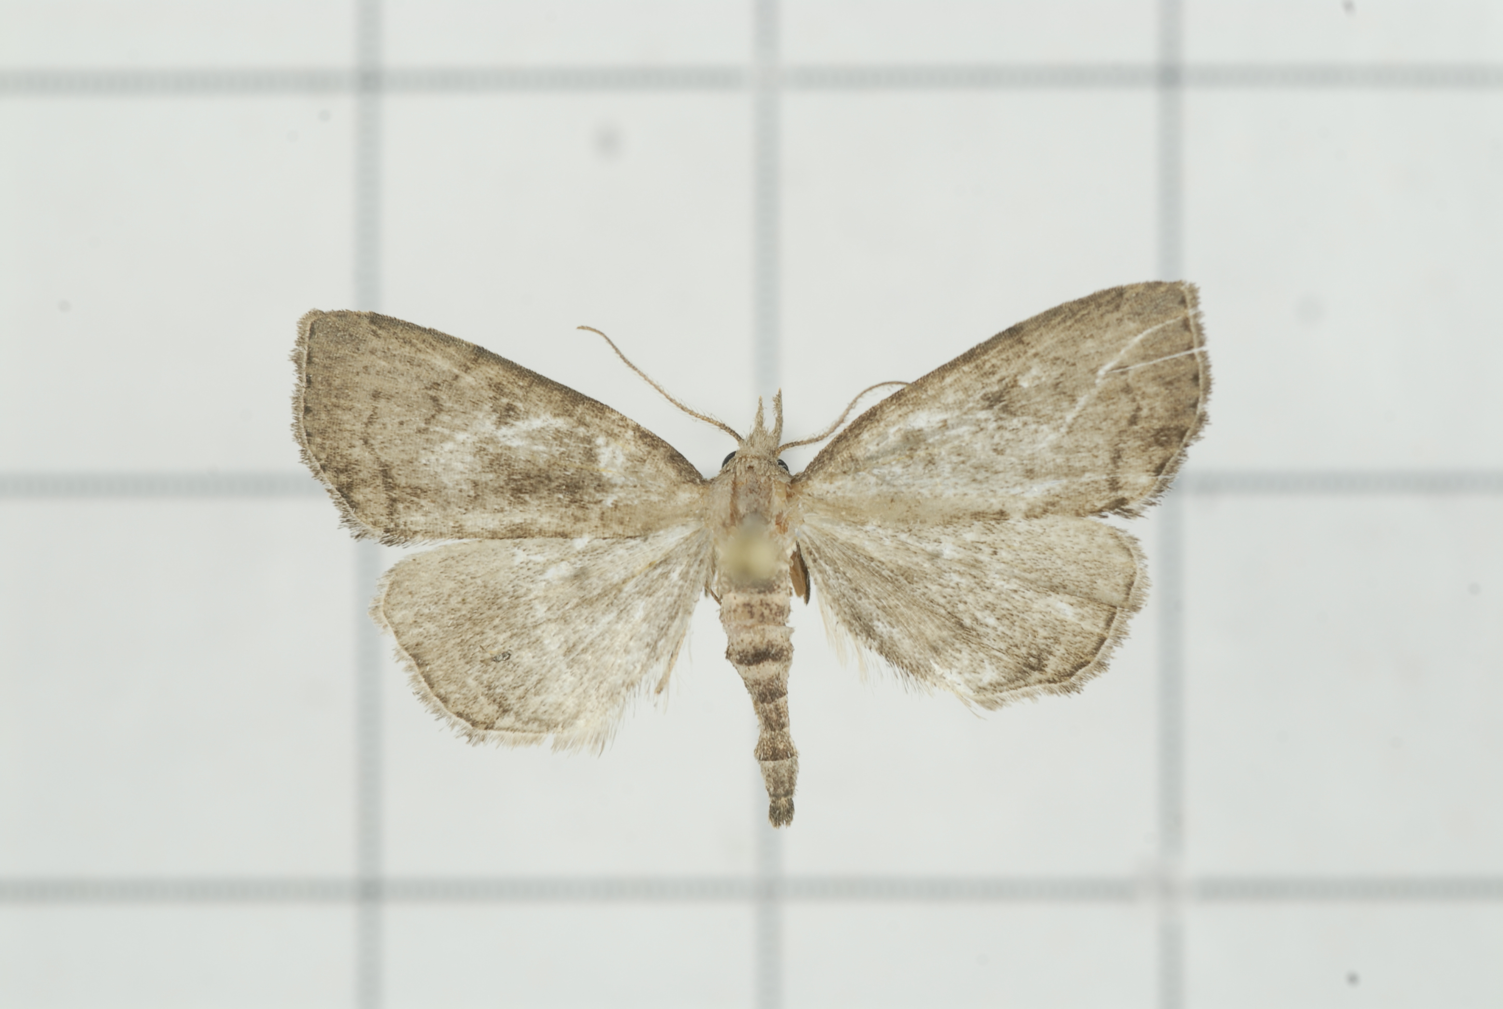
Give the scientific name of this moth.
Herminia kurokoi
